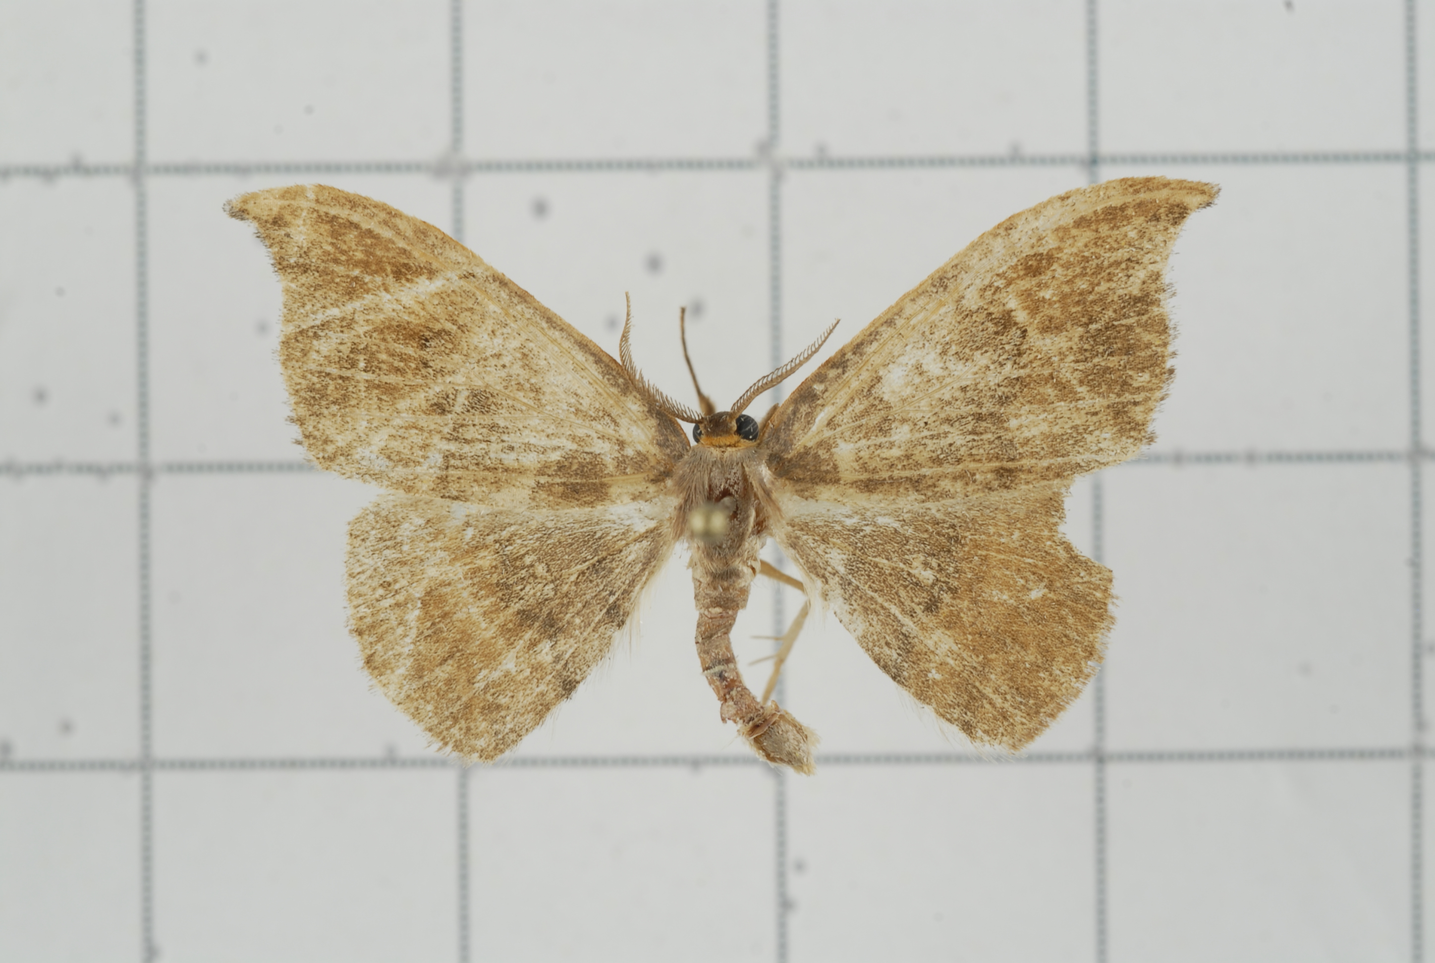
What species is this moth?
Agnidra scabiosa fixseni
